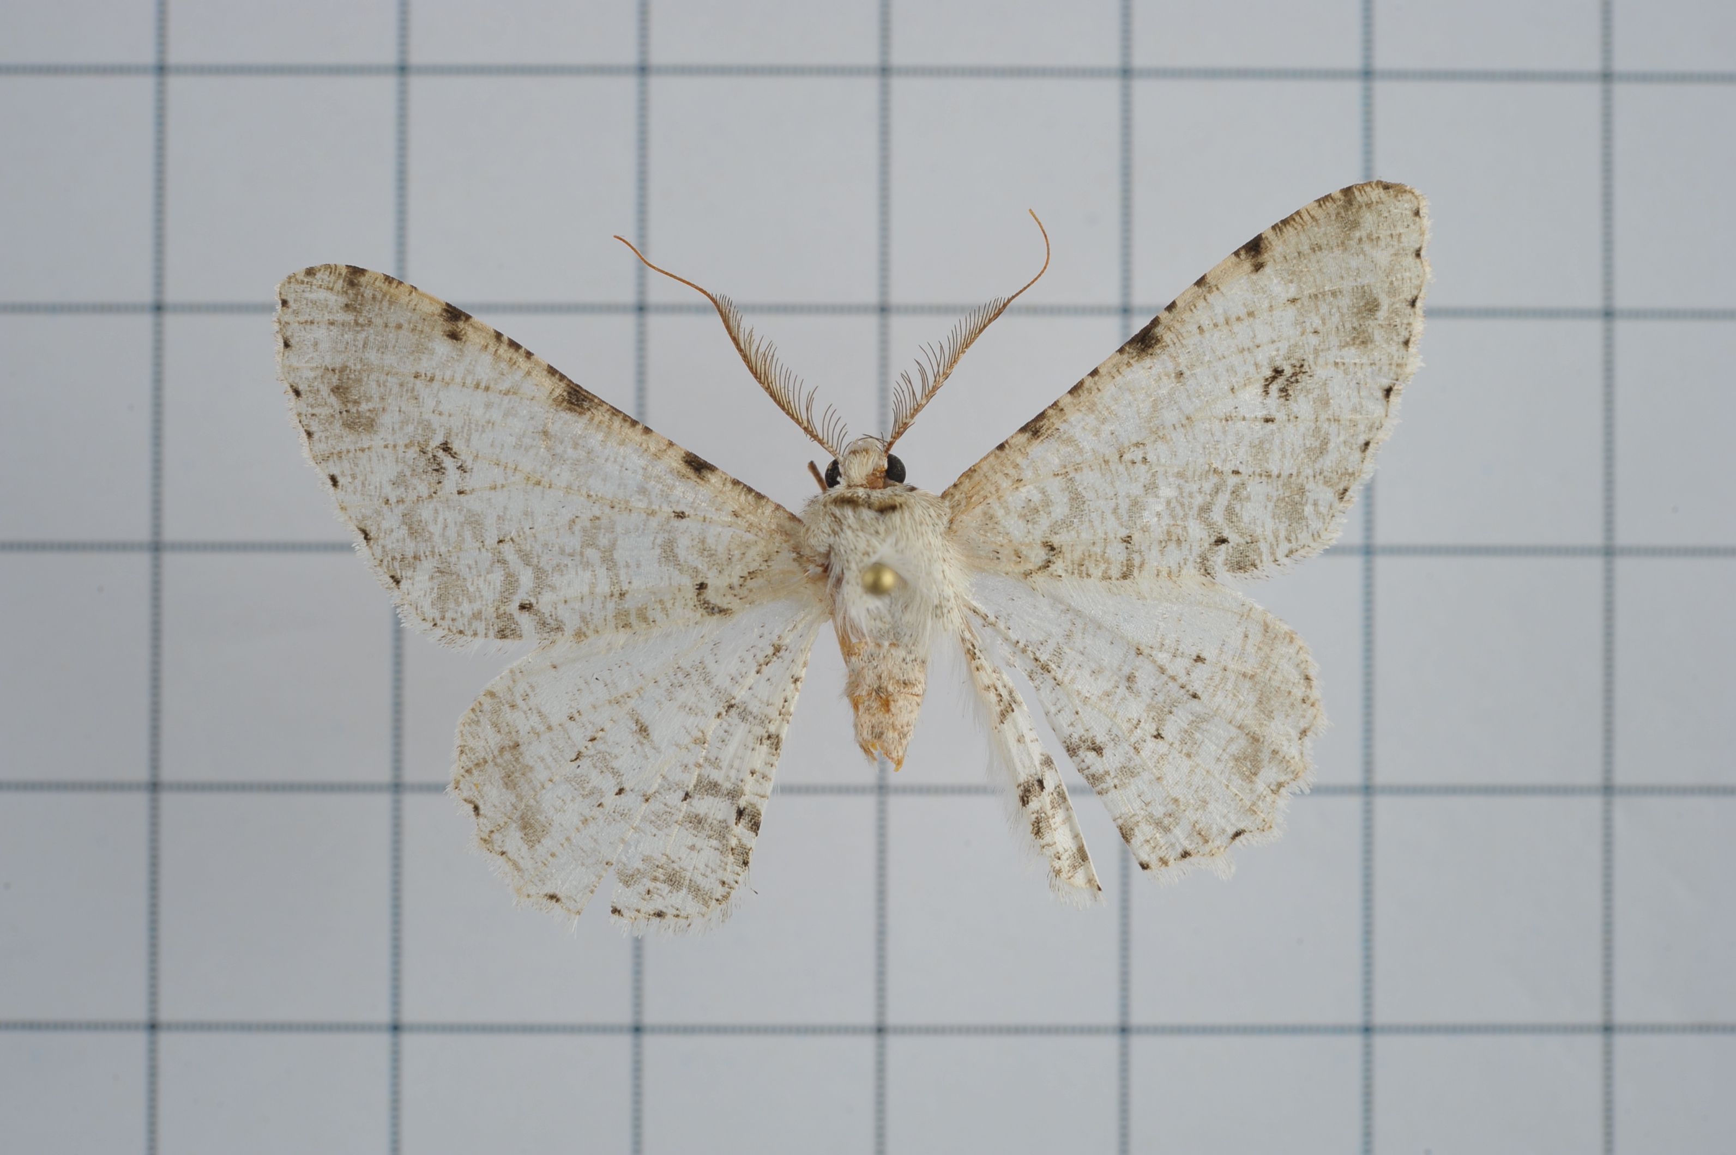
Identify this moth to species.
Lassaba parvalbidaria parvalbidaria
